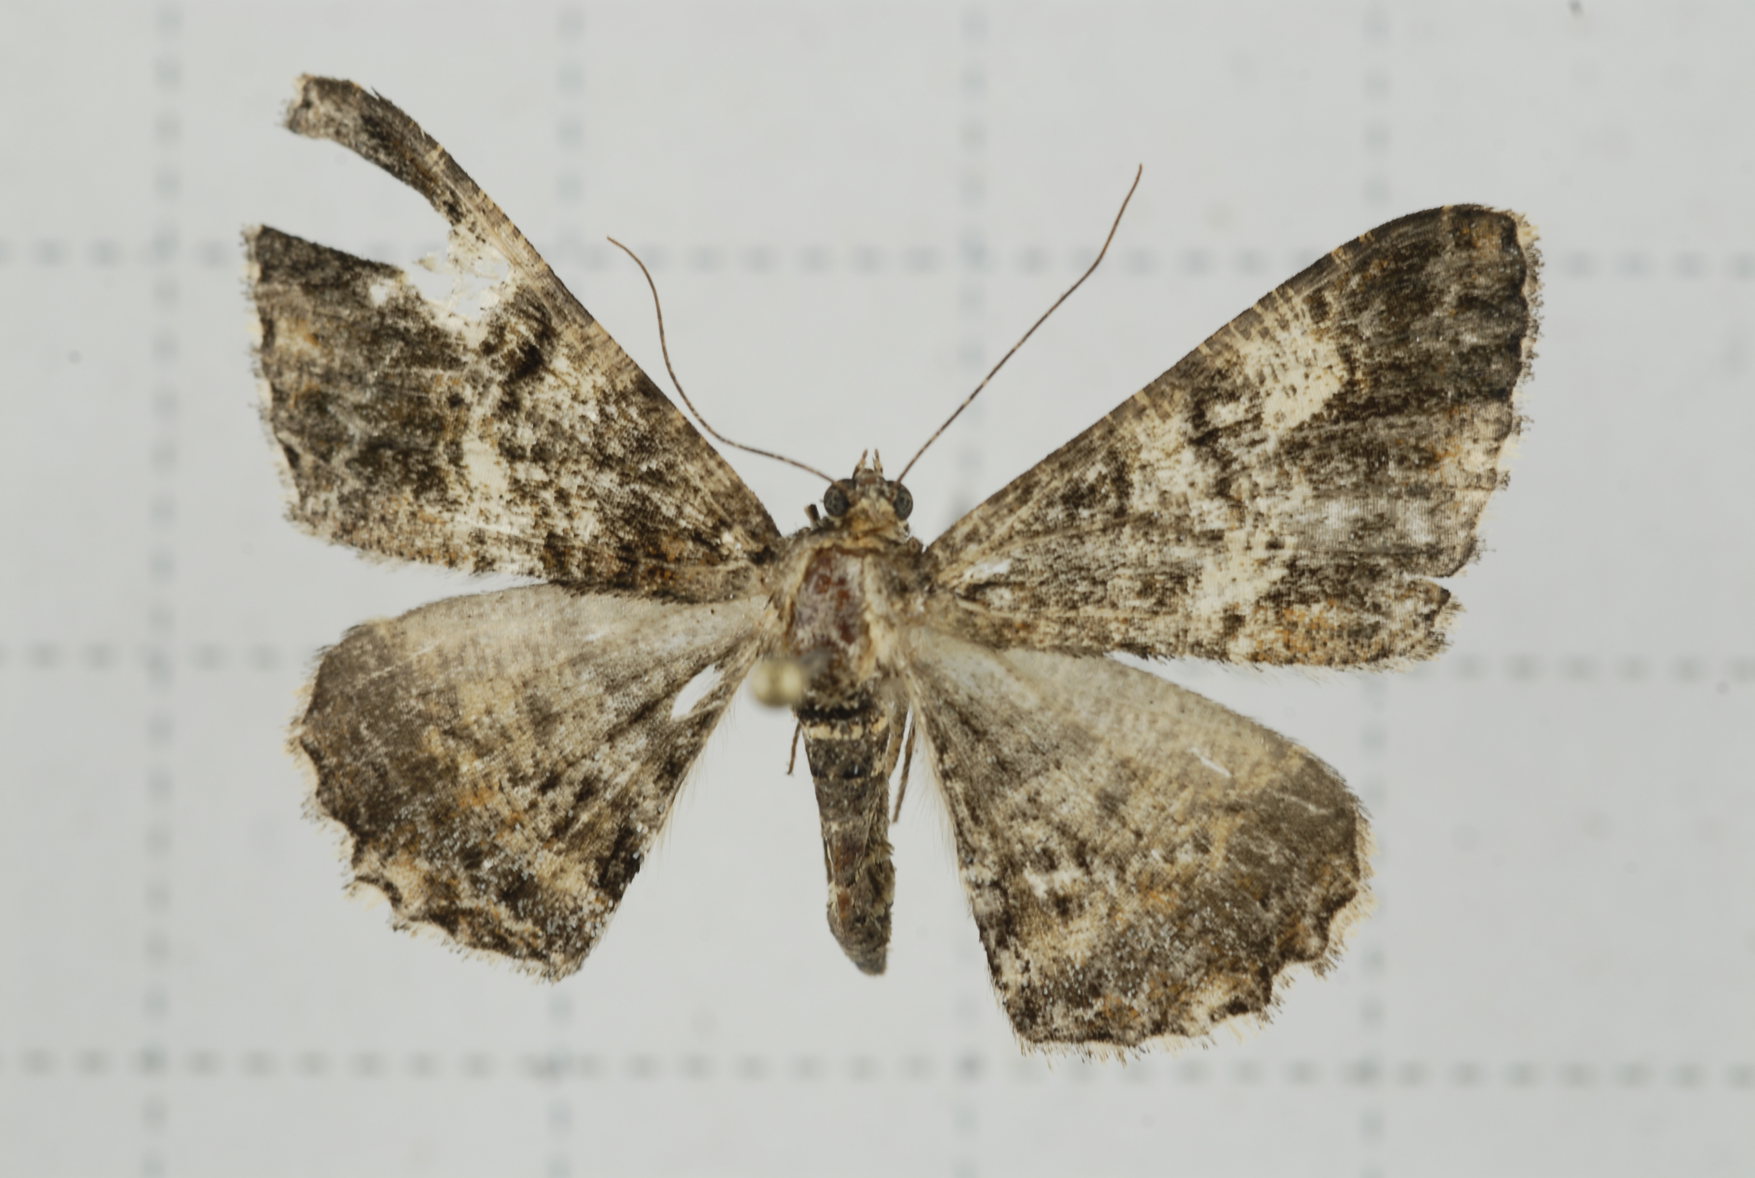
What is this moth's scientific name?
Alcis taiwanovariegata
